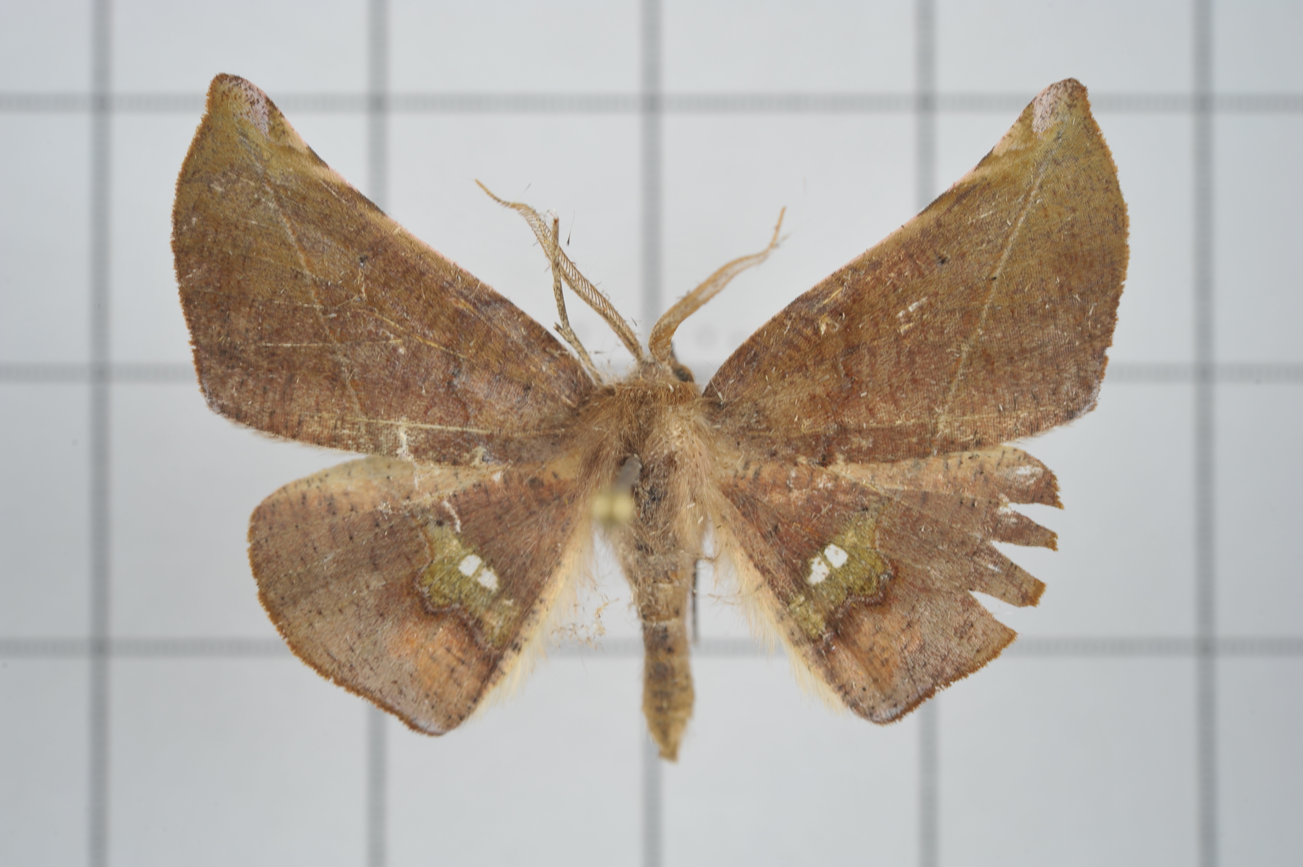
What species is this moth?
Garaeus apicata formosanus
